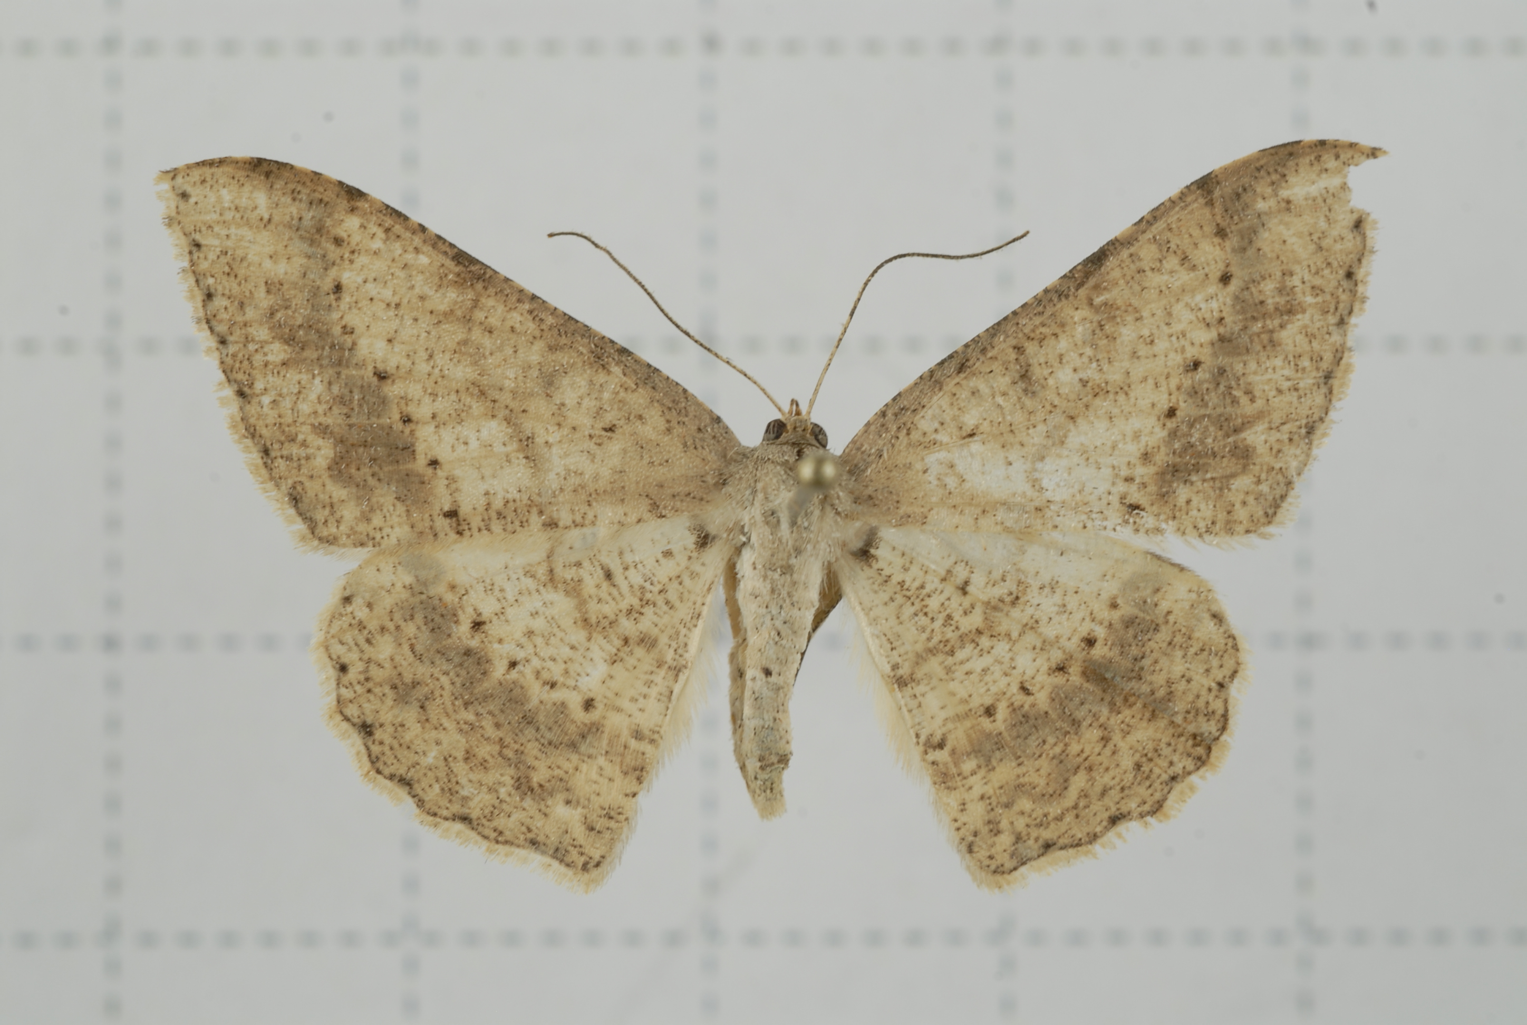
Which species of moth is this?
Luxiaria mitorrhaphes
